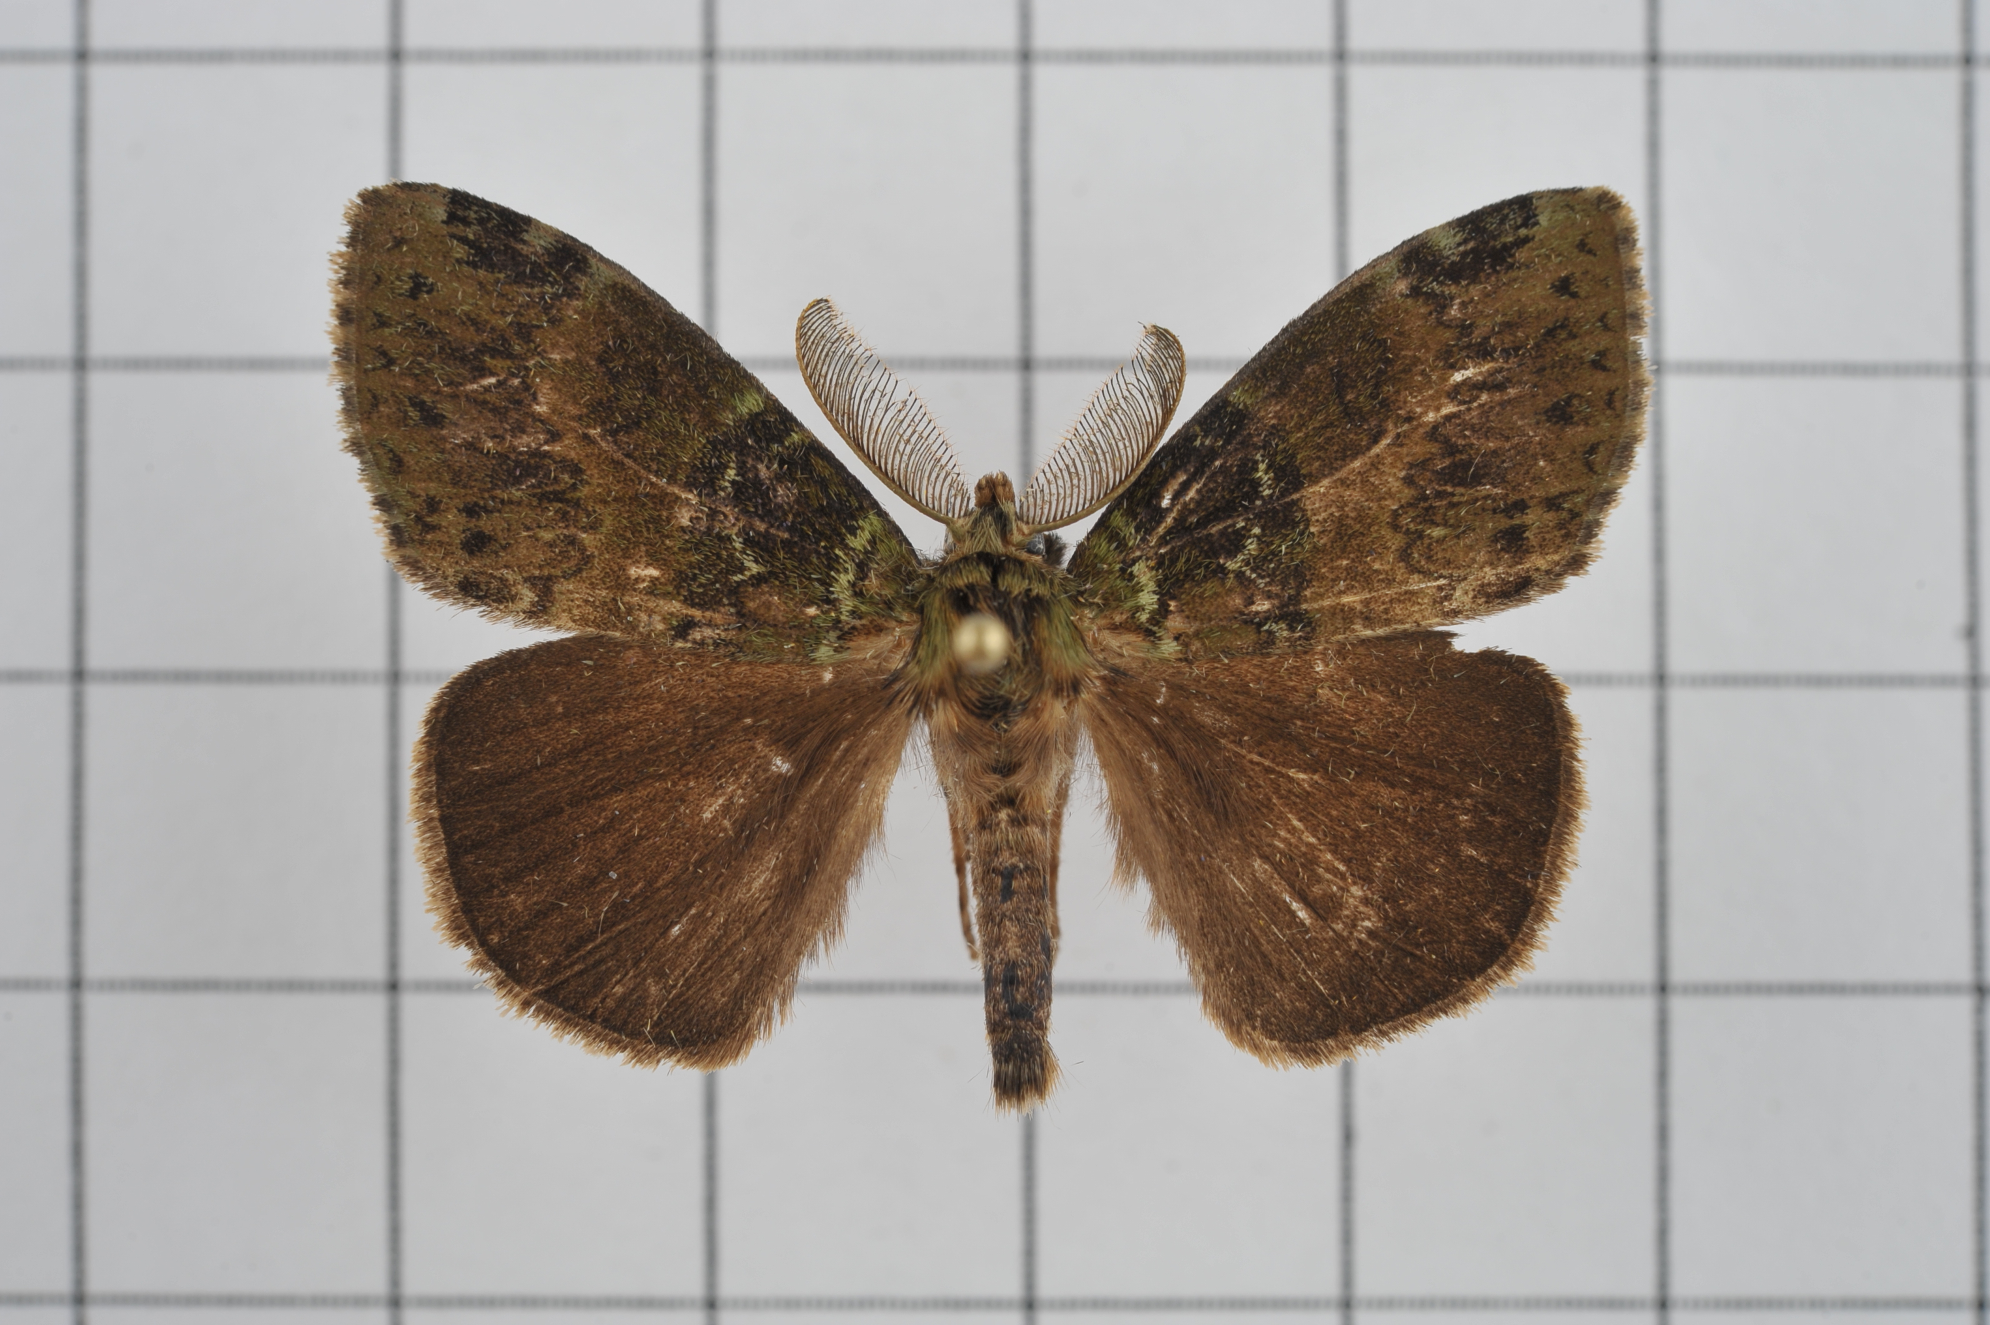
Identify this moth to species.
Ilema olivacea
